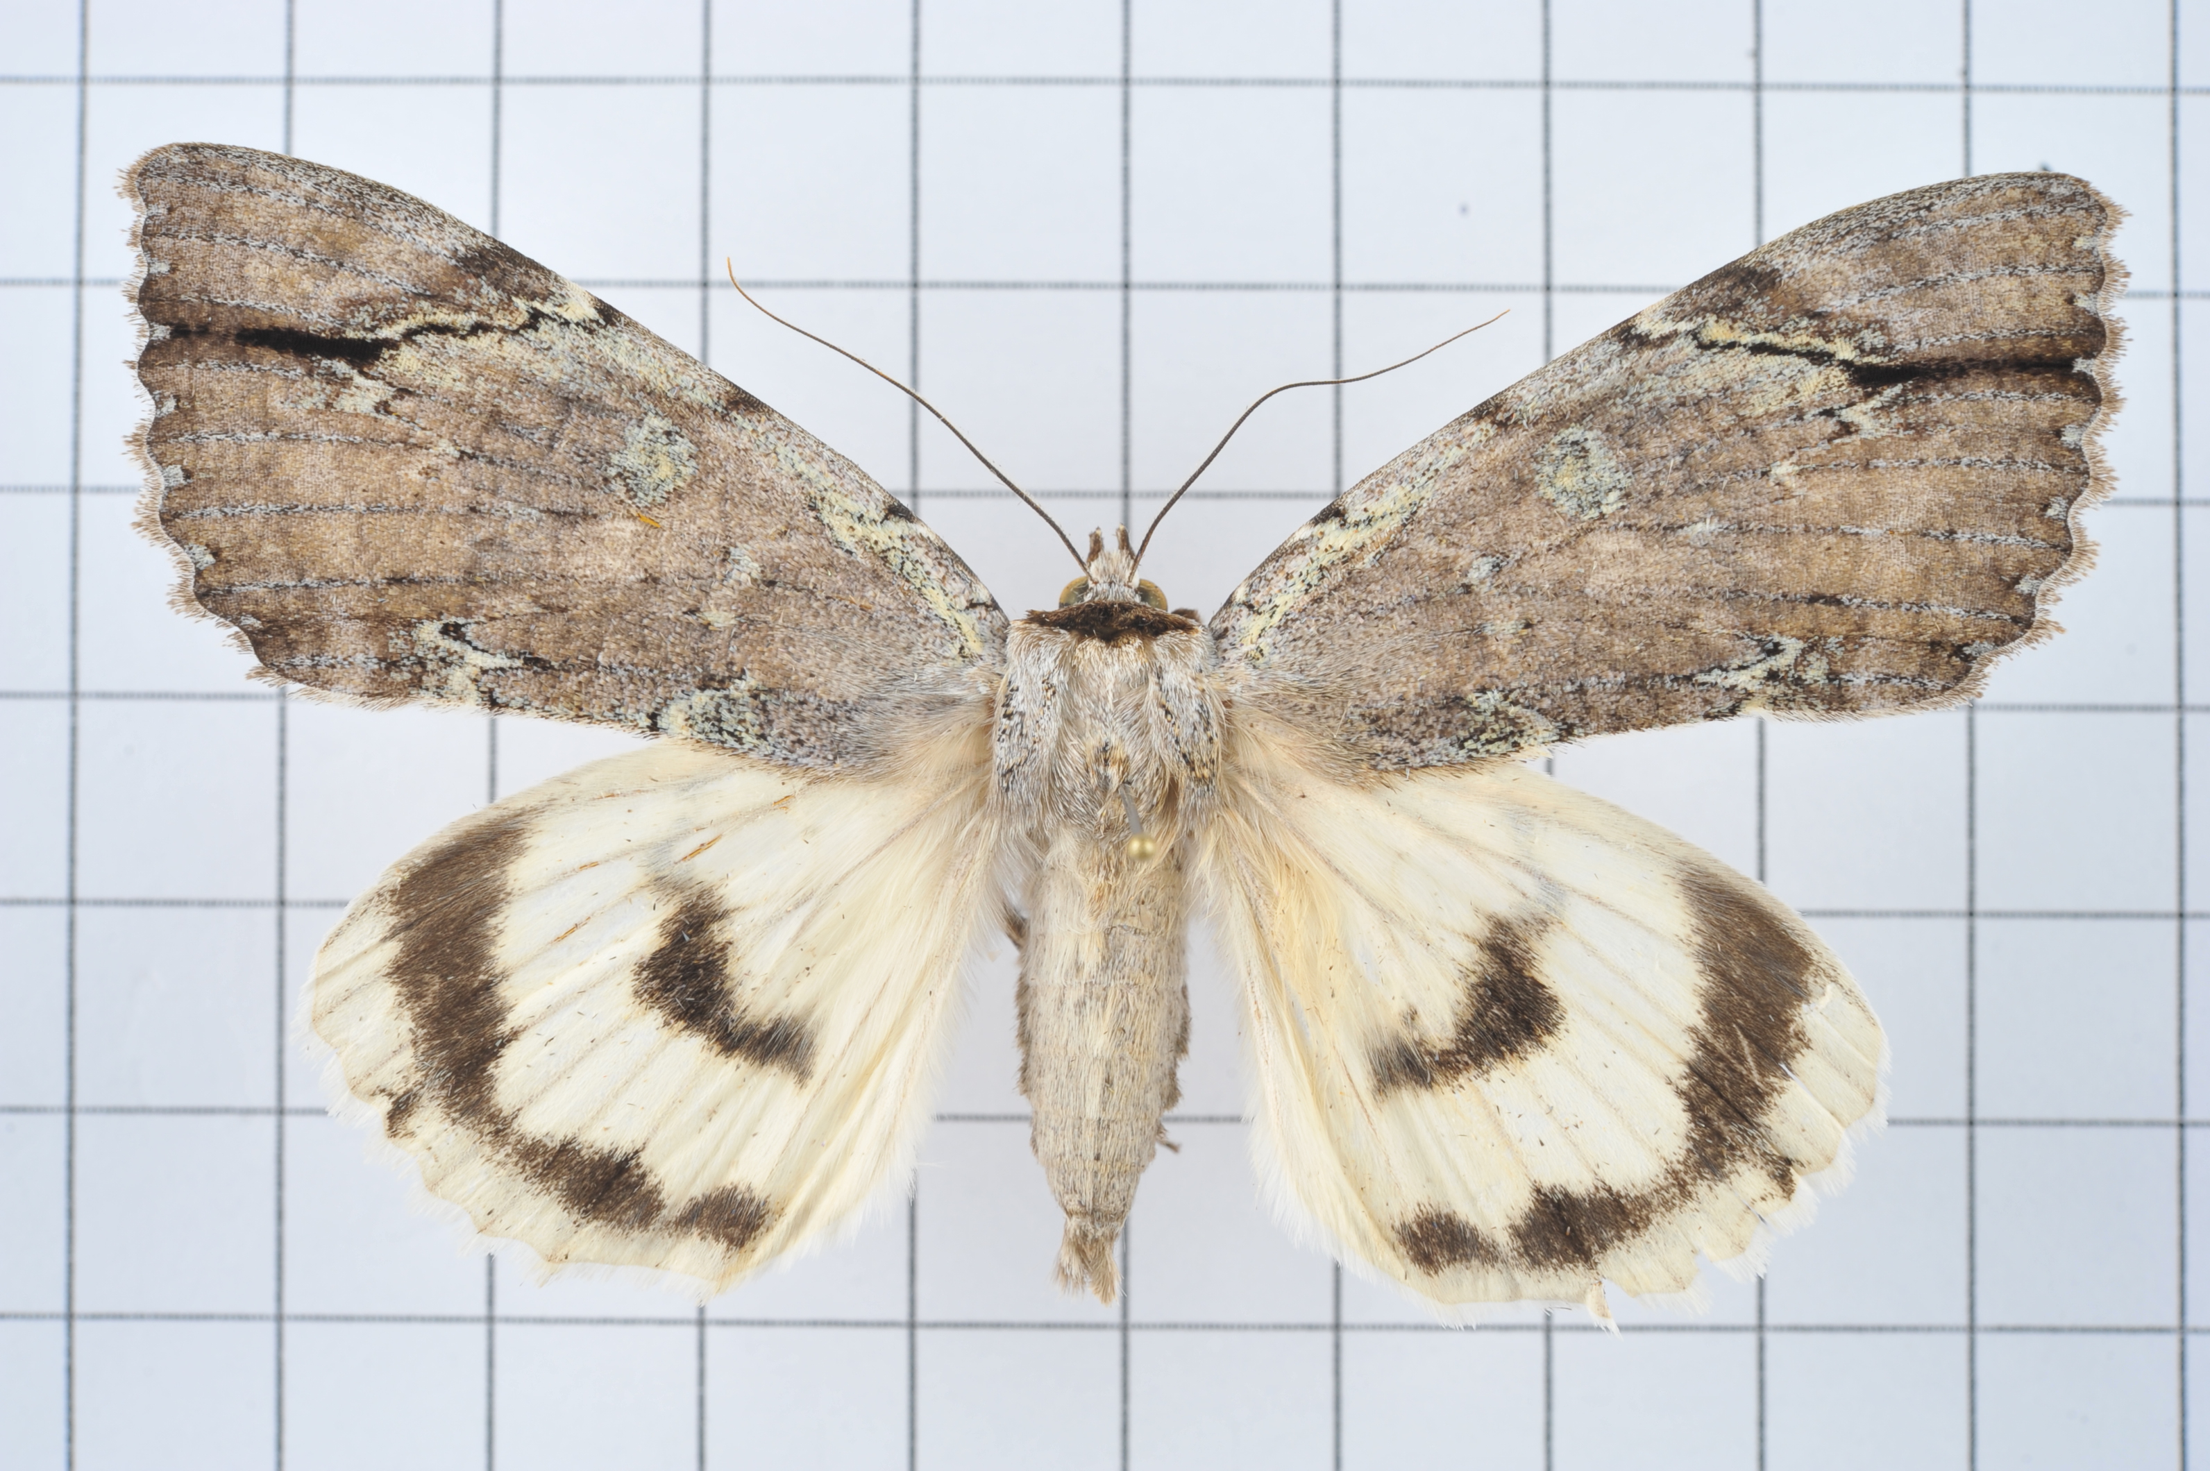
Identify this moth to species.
Catocala nivea asahinaorum
